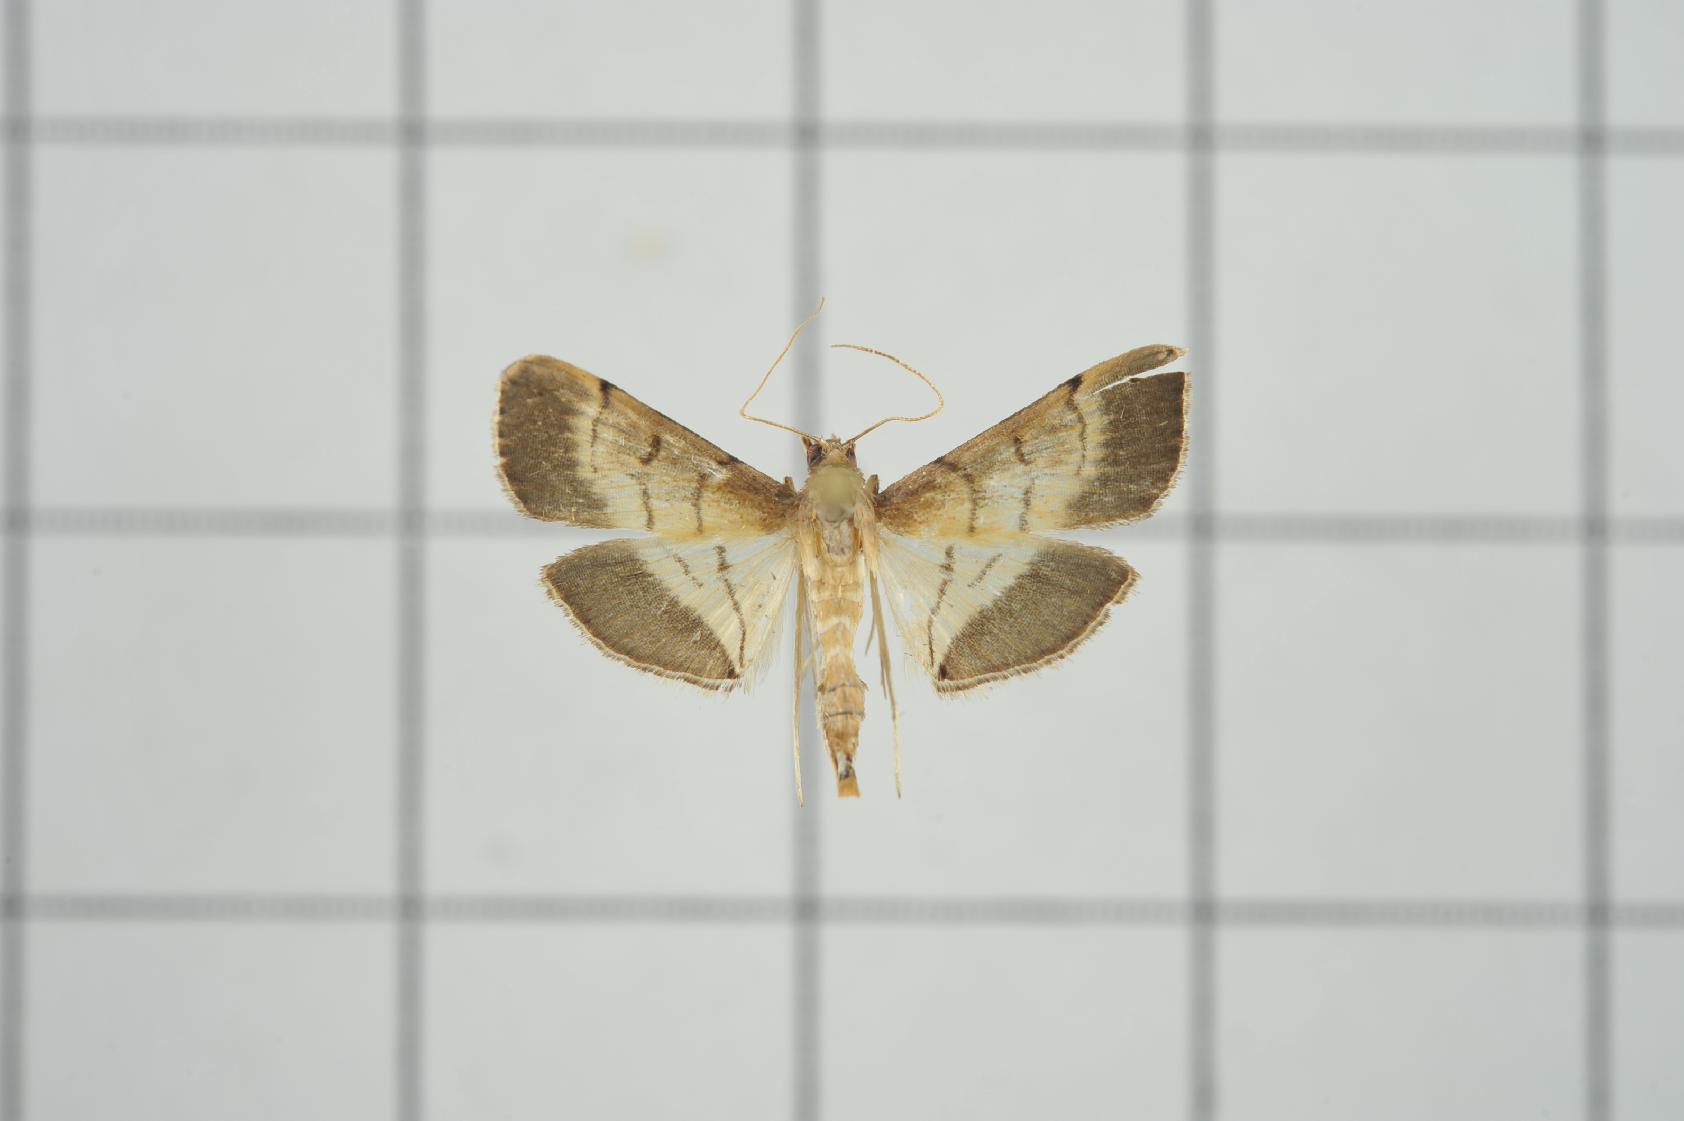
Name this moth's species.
Cnaphalocrocis pilosa
